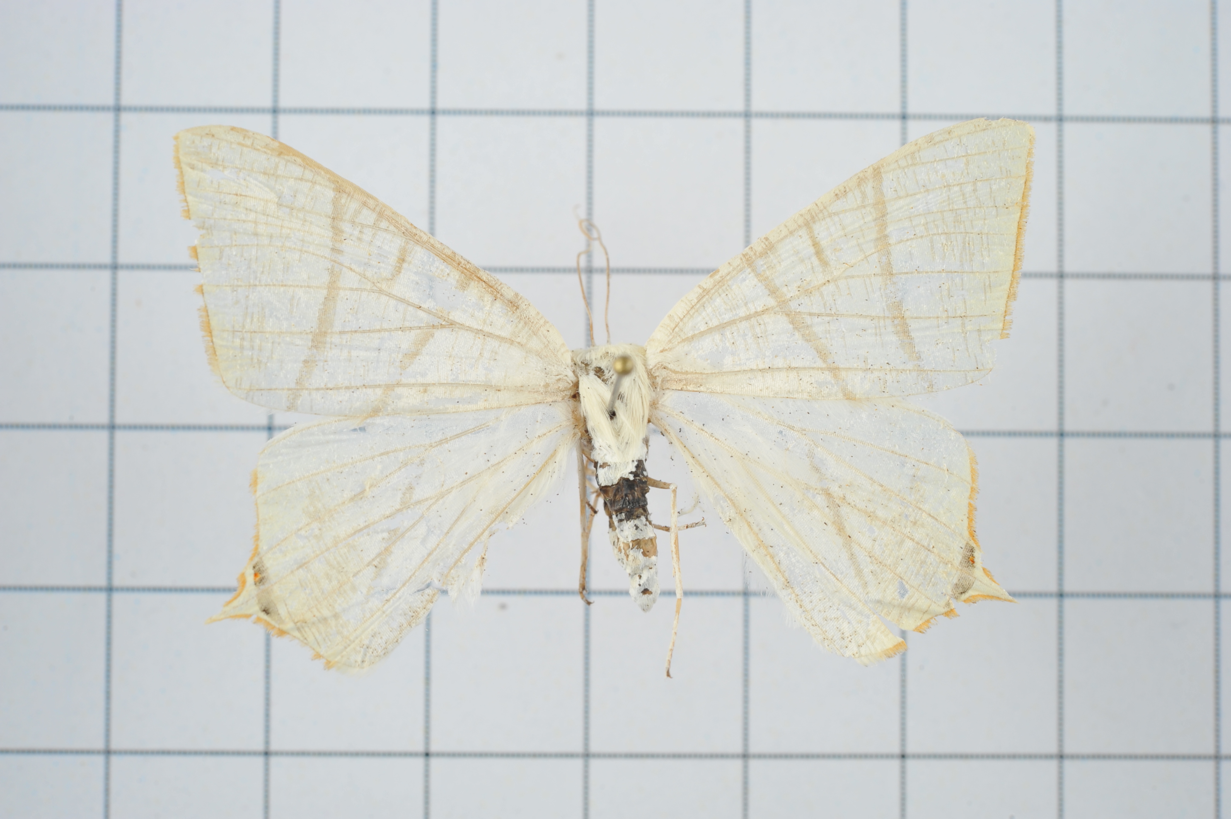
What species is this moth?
Ourapteryx pallidula
